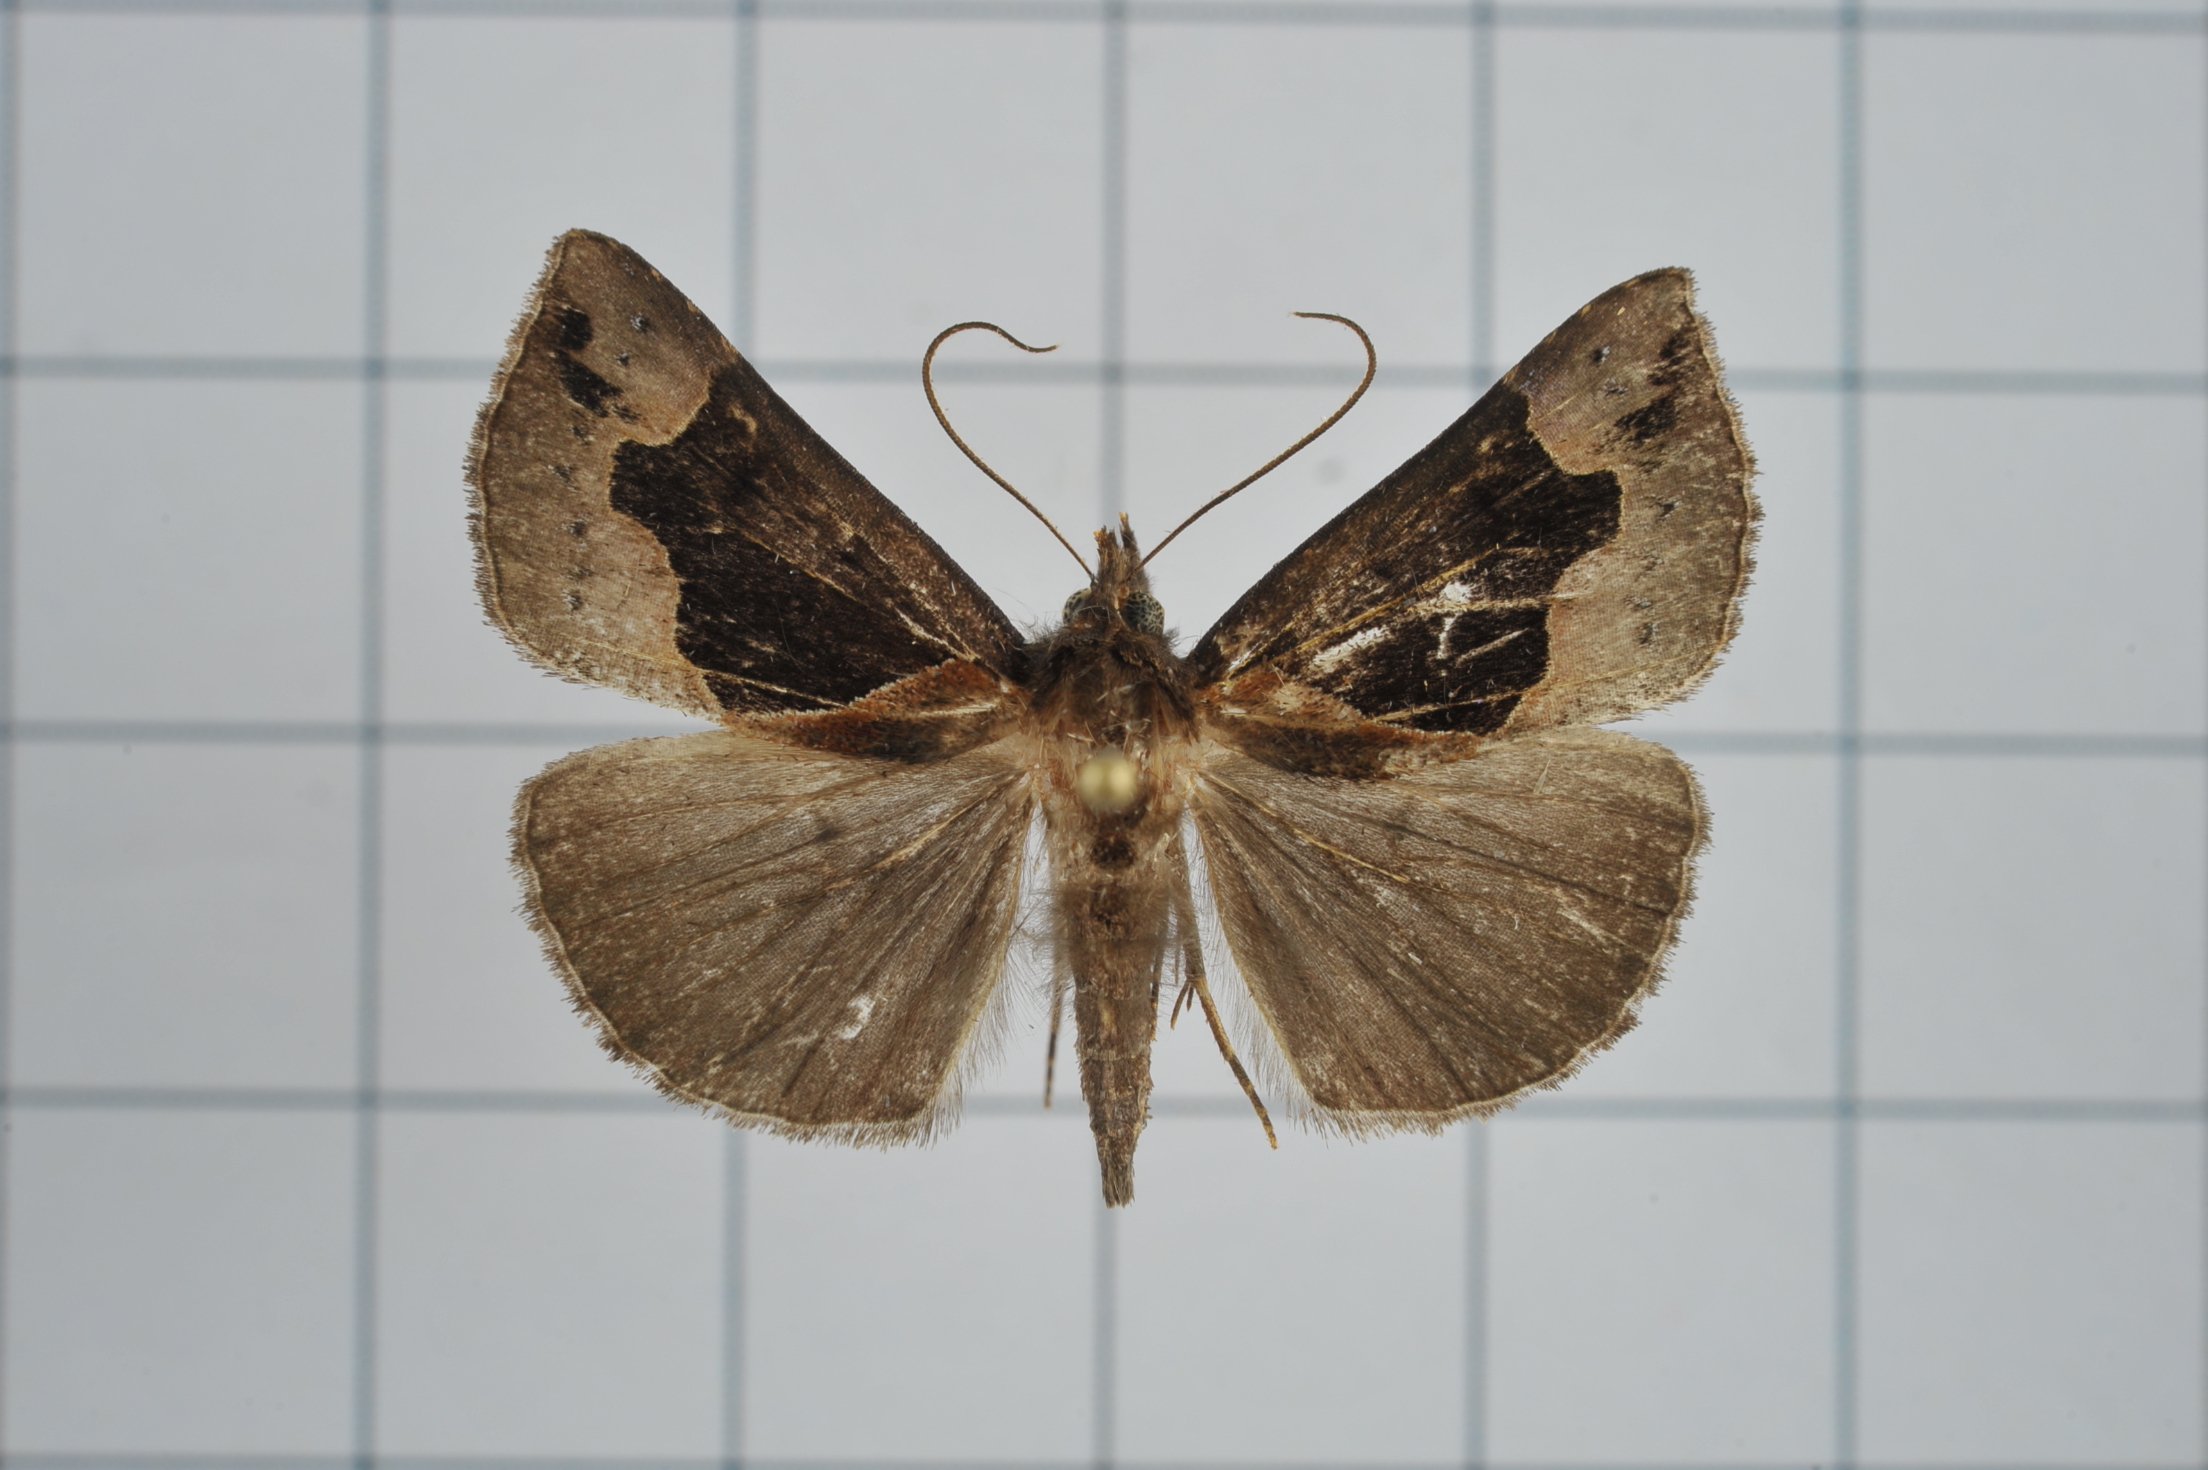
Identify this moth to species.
Hypena vestita
